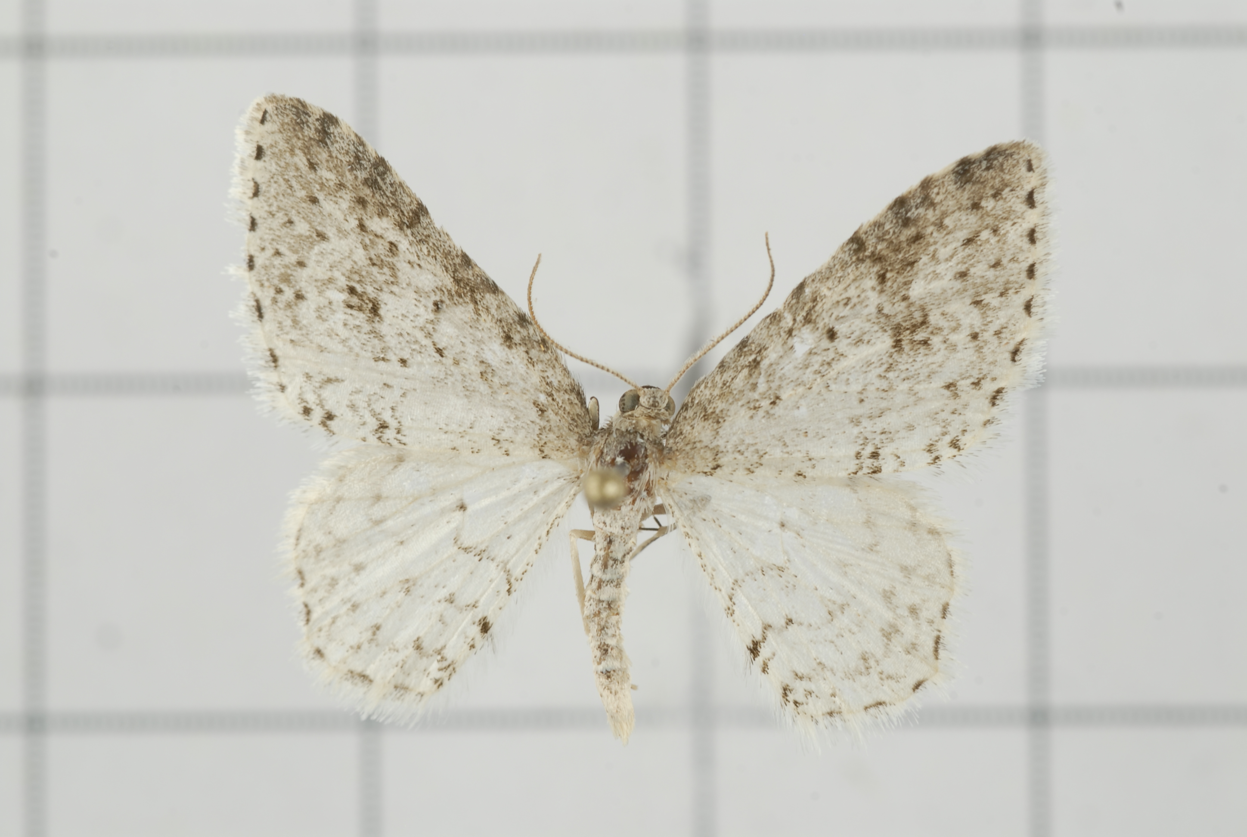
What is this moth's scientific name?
Hydrelia ulula
